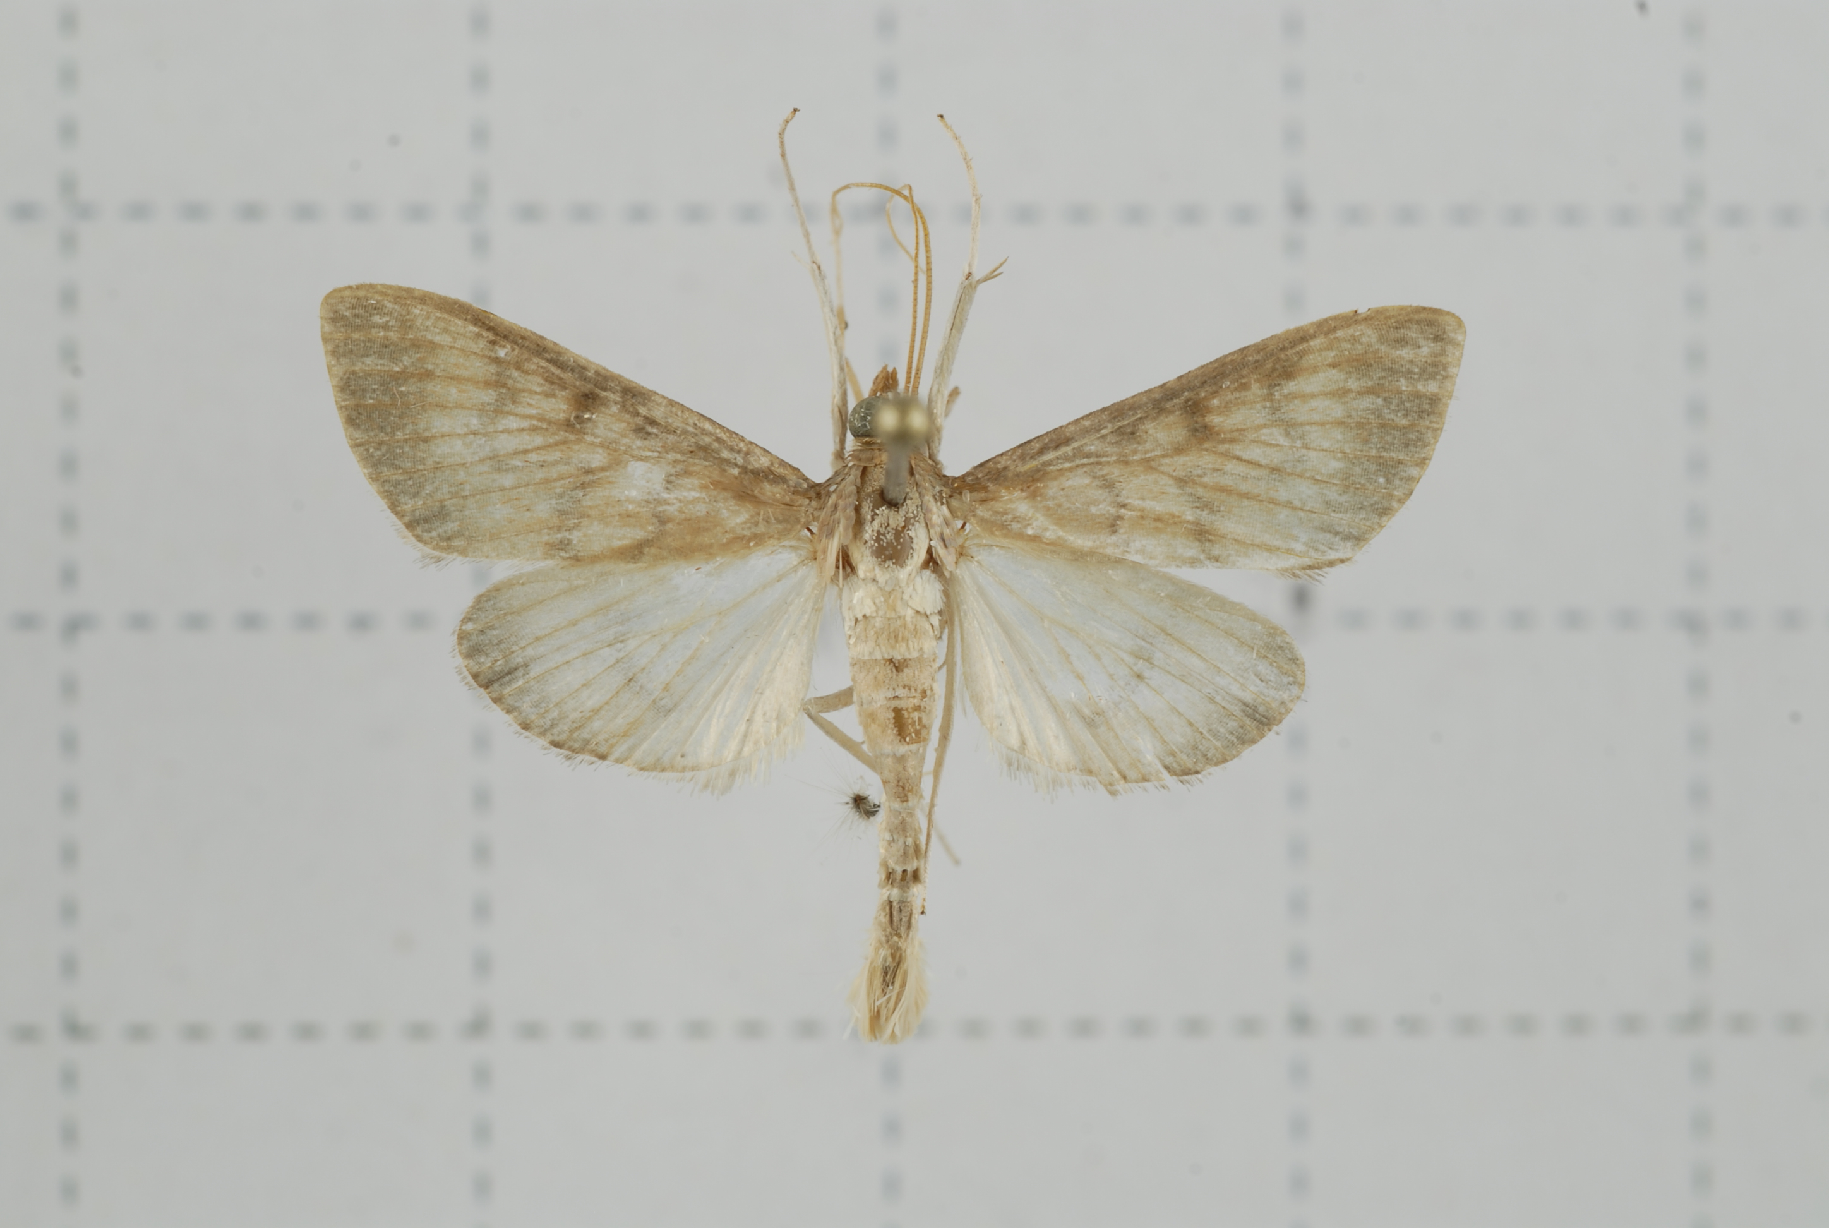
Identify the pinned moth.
Crypsiptya coclesalis
